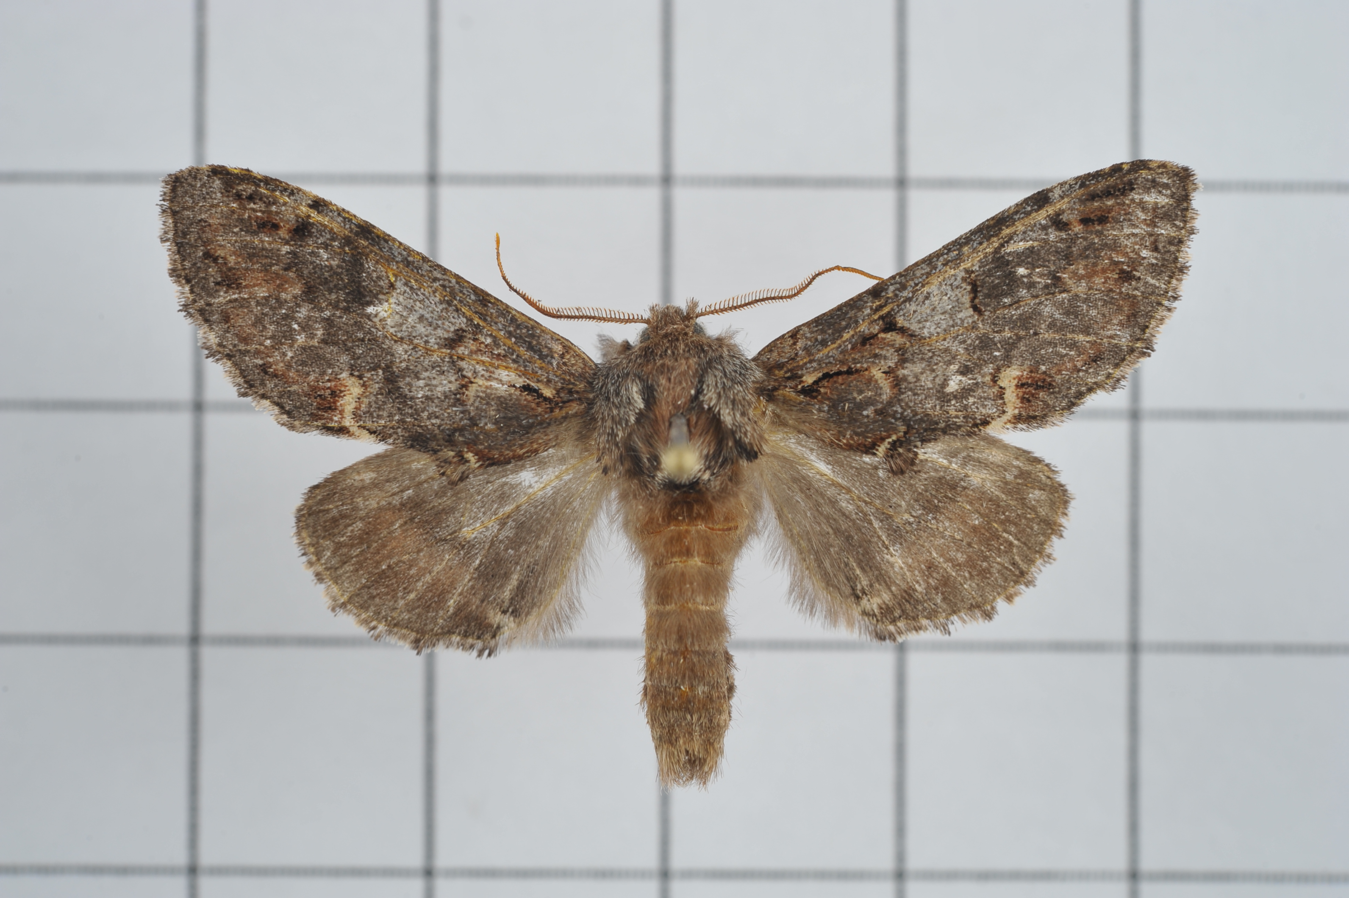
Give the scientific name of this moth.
Notodonta griseotincta
